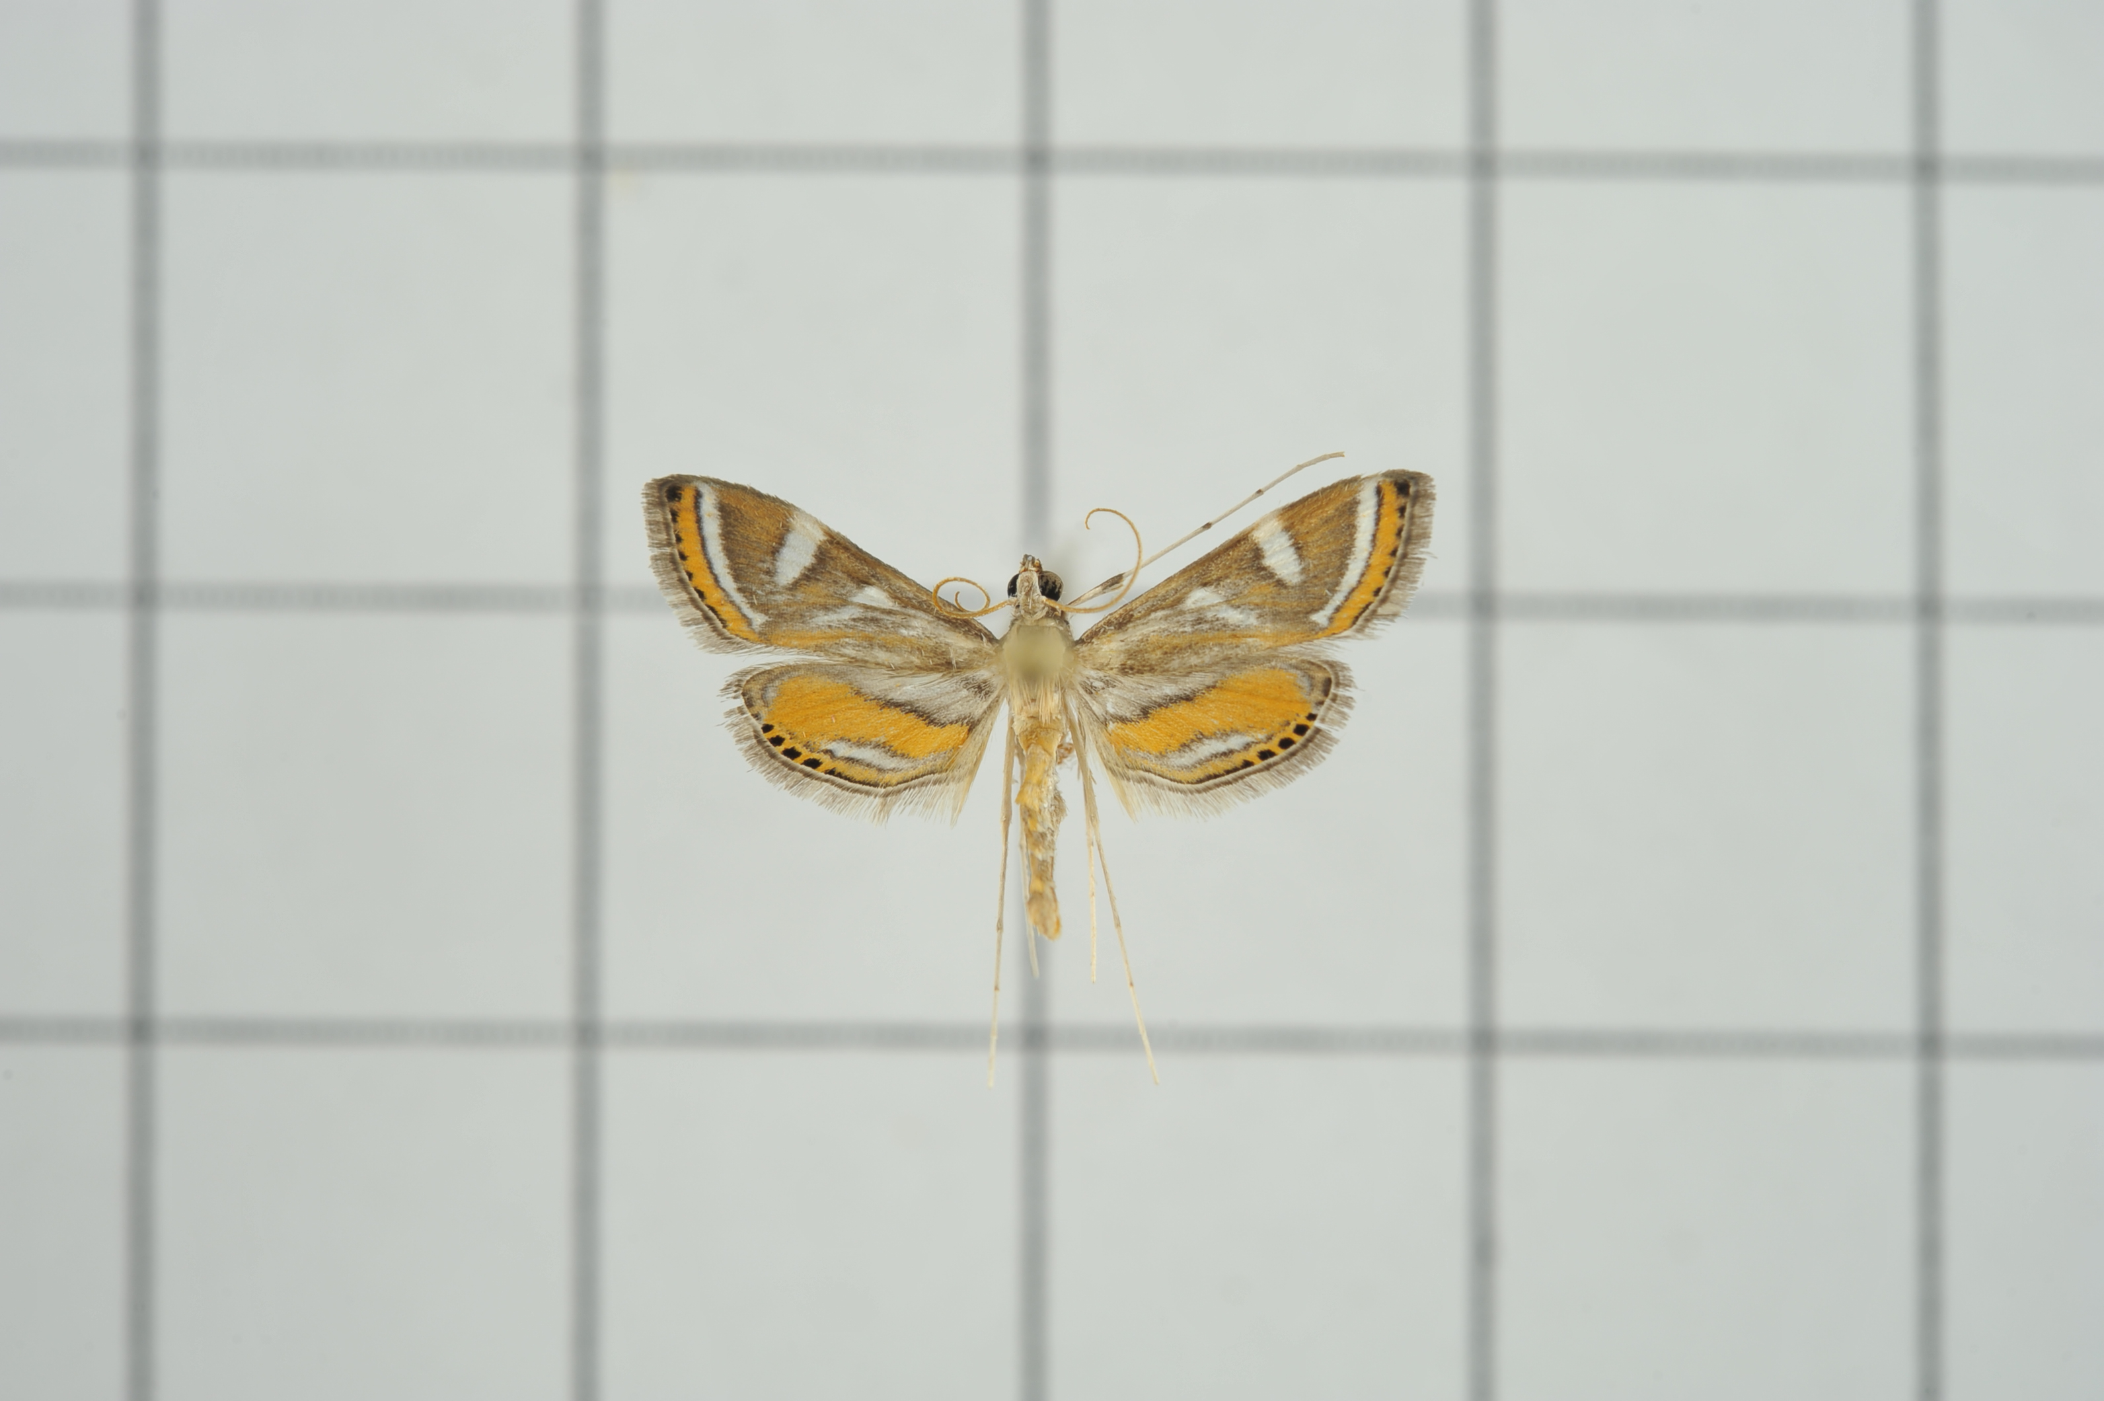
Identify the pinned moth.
Strepsinoma croesusalis
